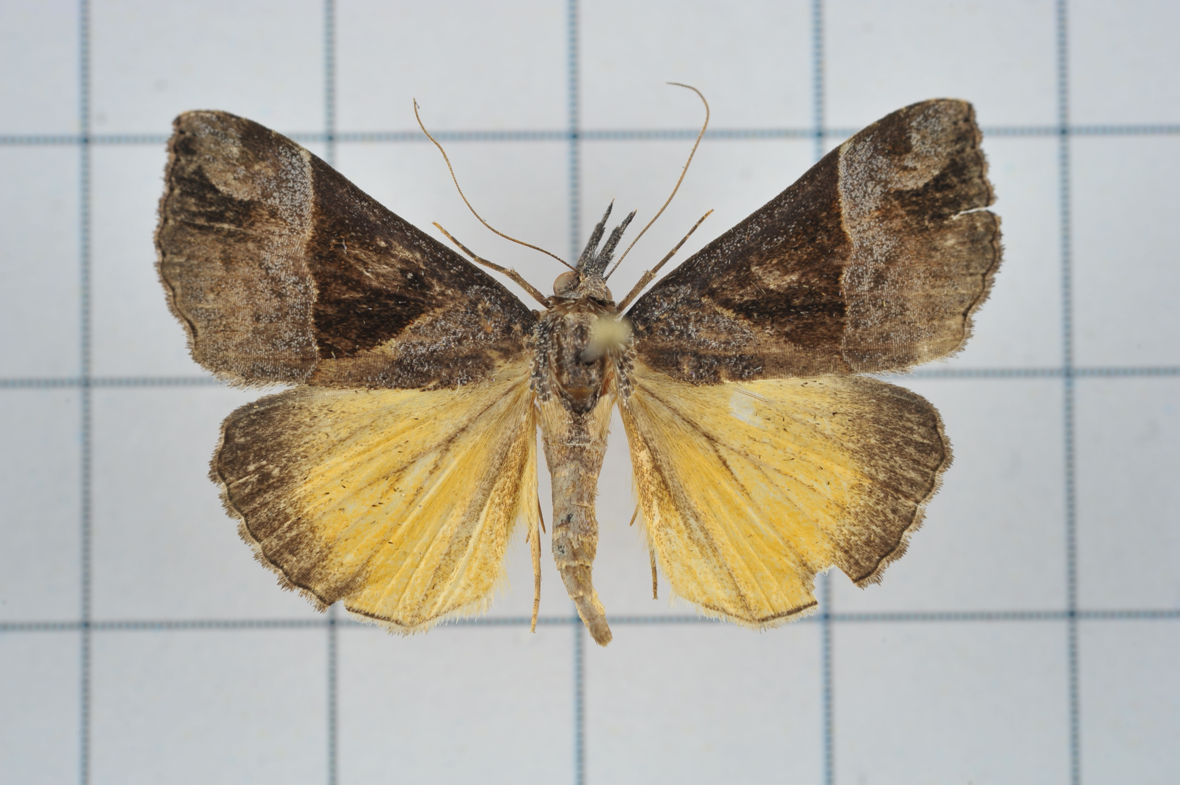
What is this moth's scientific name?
Dichromia trigonalis
